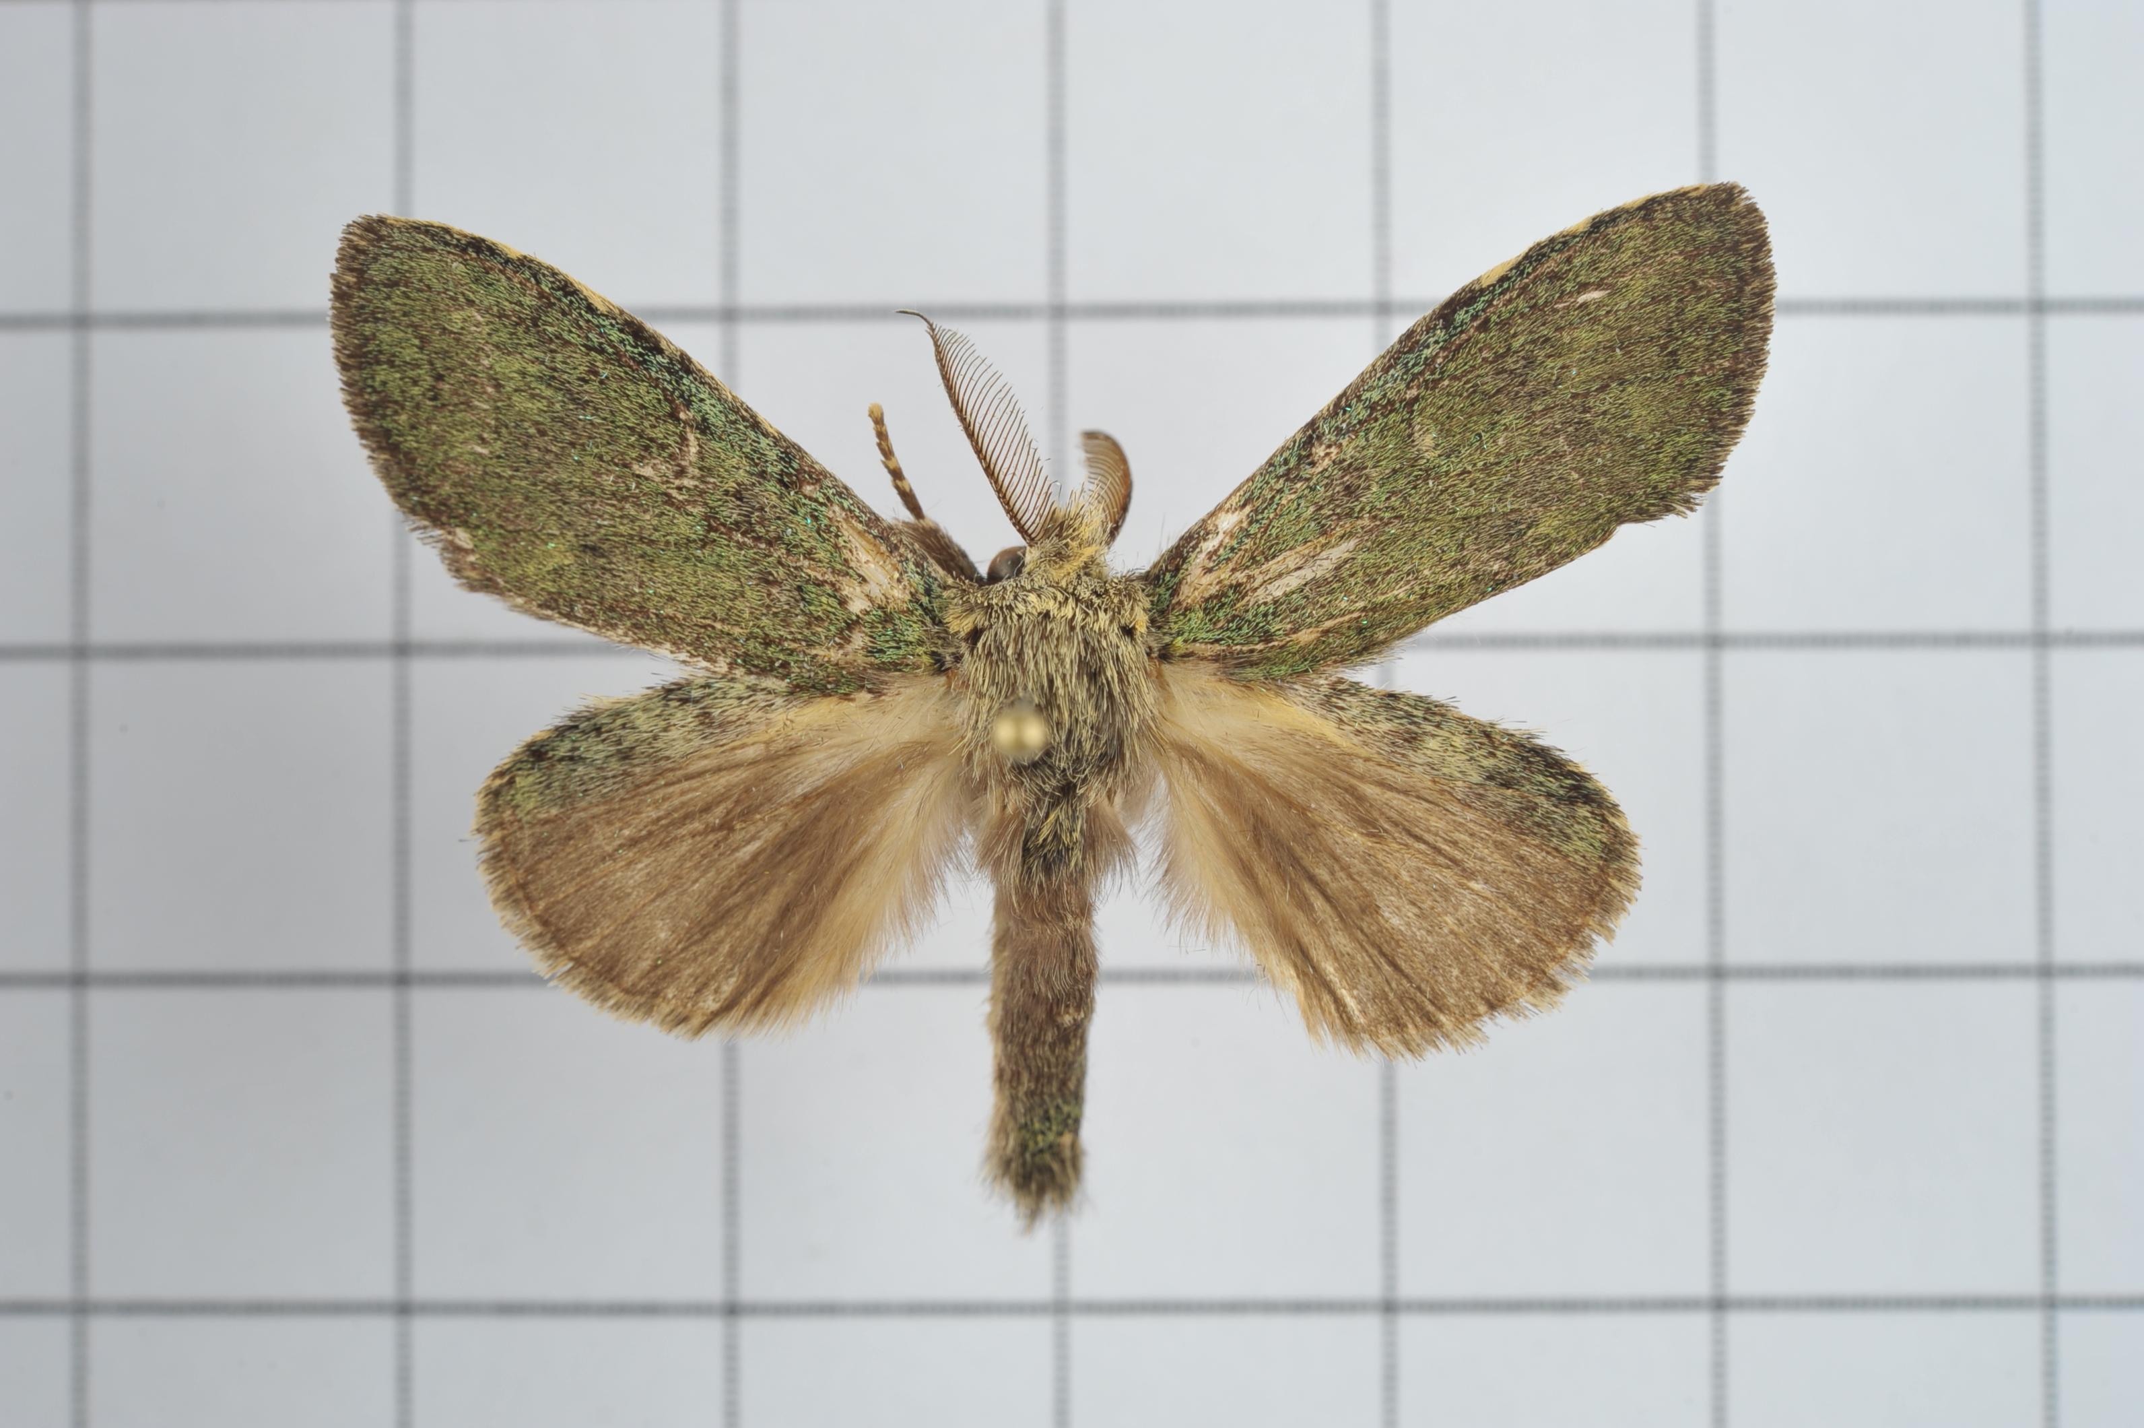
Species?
Syntypistis cyanea cyanea
